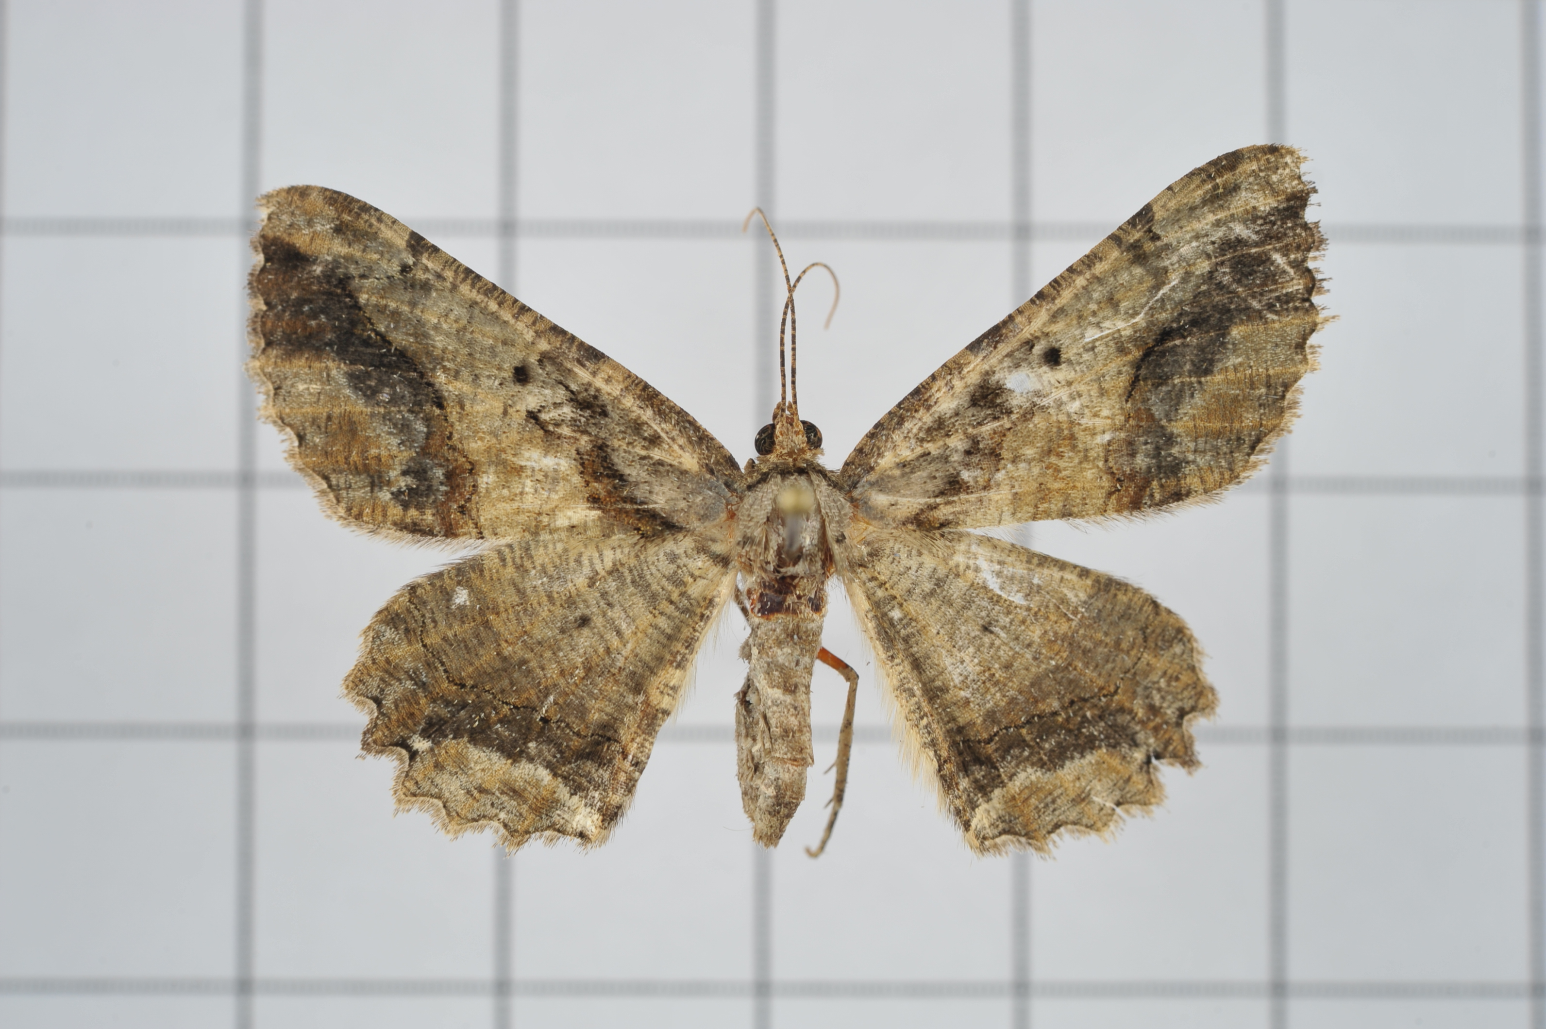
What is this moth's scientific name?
Menophra anaplagiata
